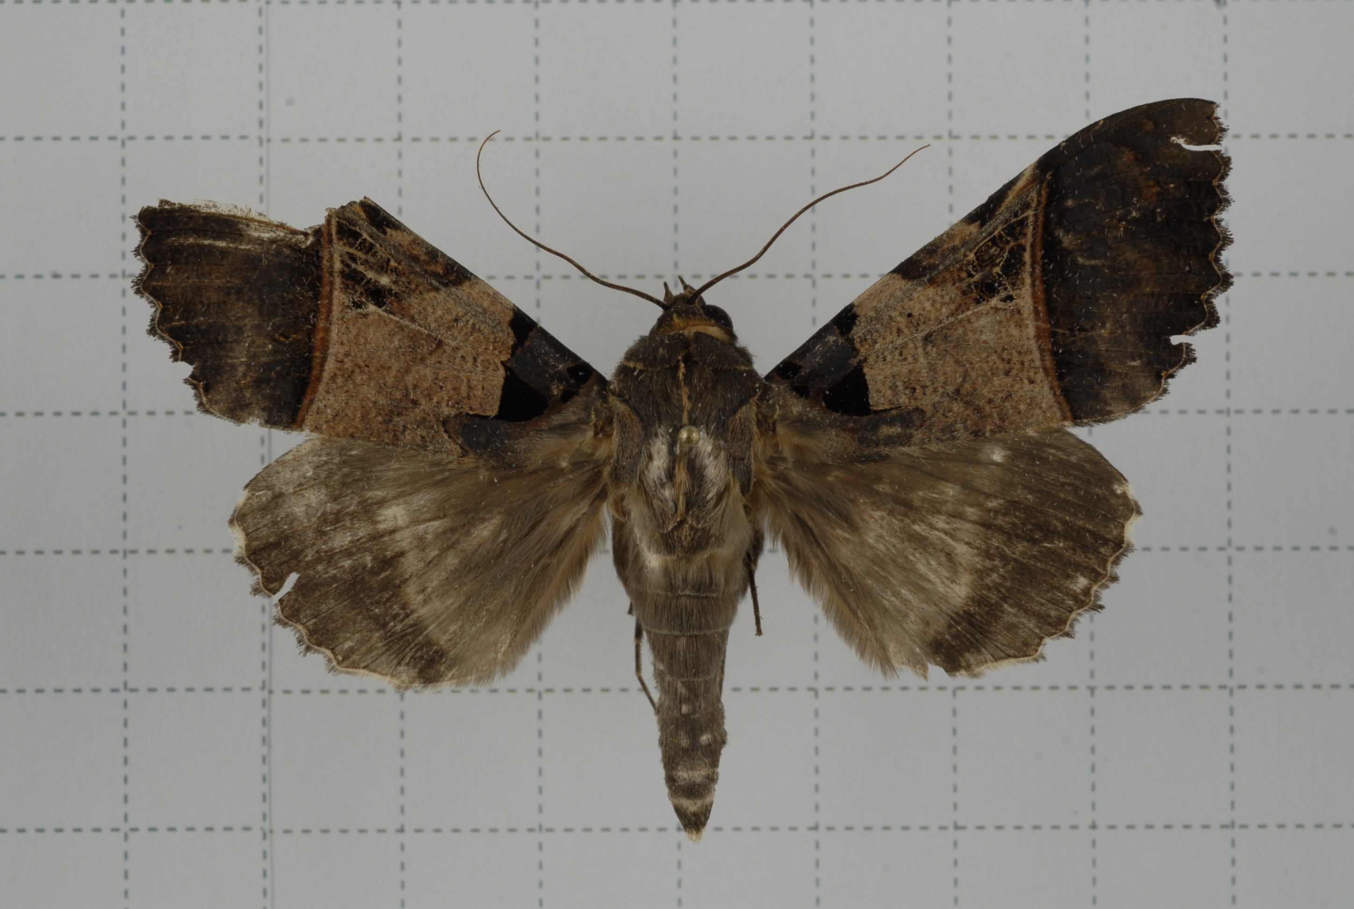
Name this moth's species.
Serrodes campana
